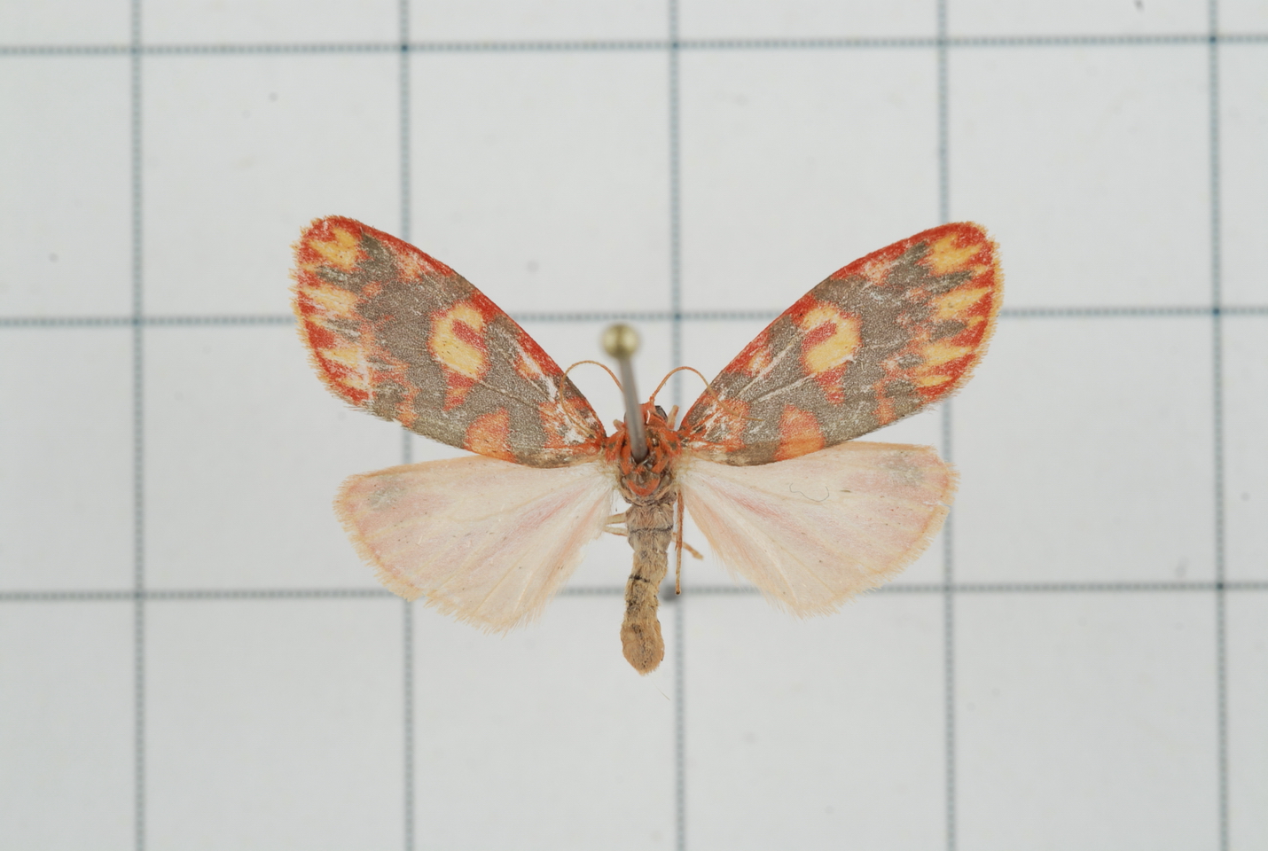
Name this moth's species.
Floridasura tricolor
